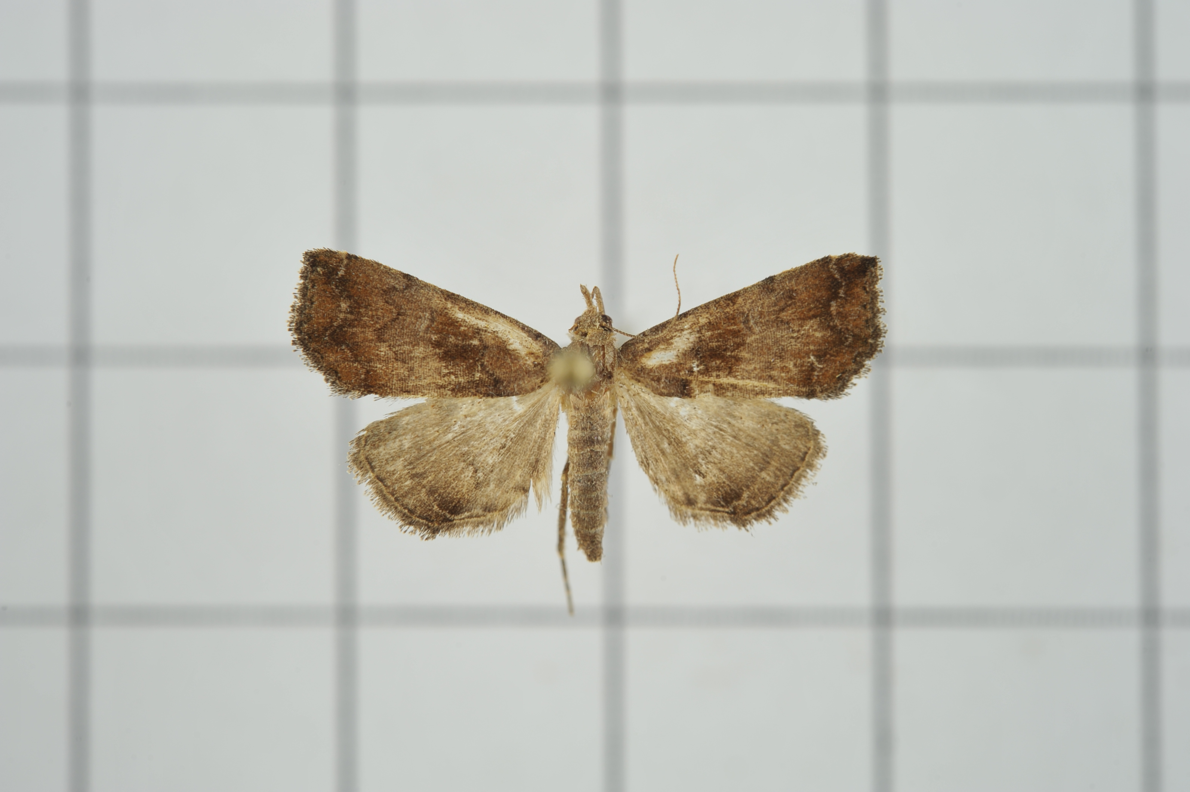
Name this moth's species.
Hipoepa fractalis
